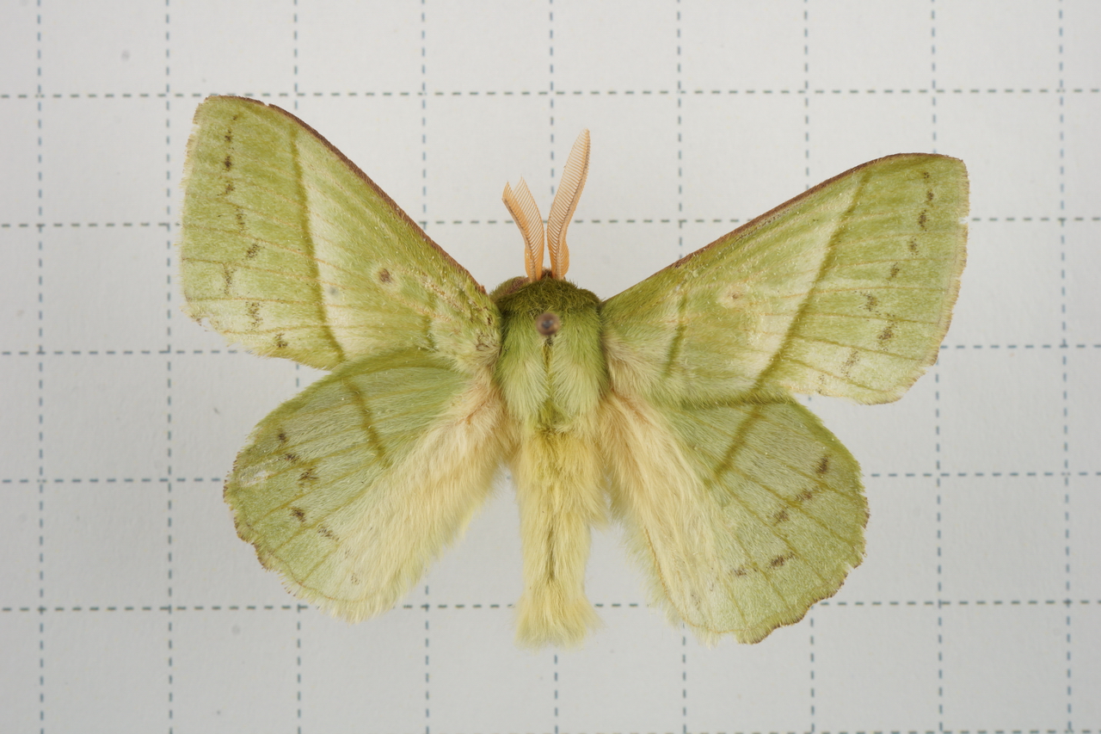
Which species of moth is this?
Trabala vishnou guttata
